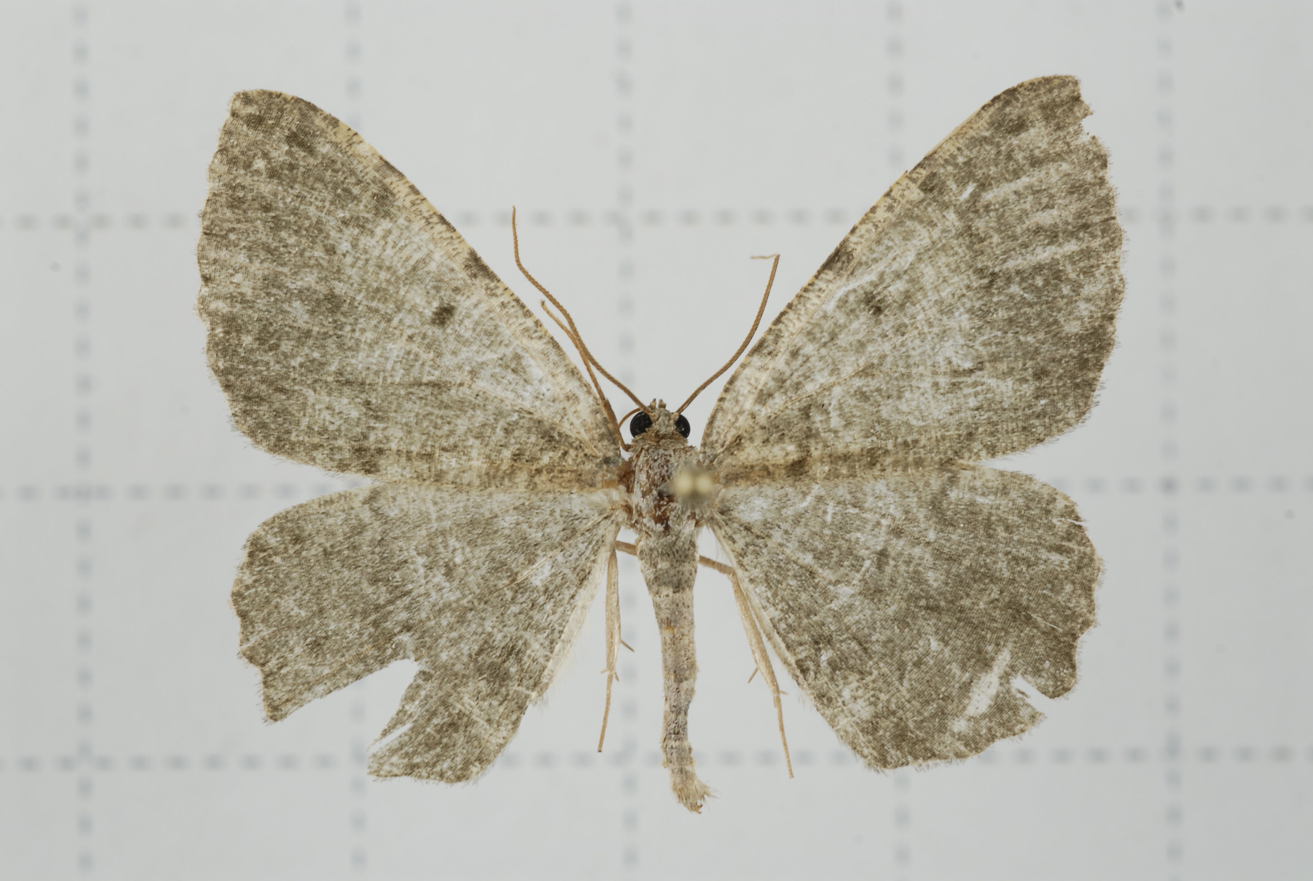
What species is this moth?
Gnophos delitescens
